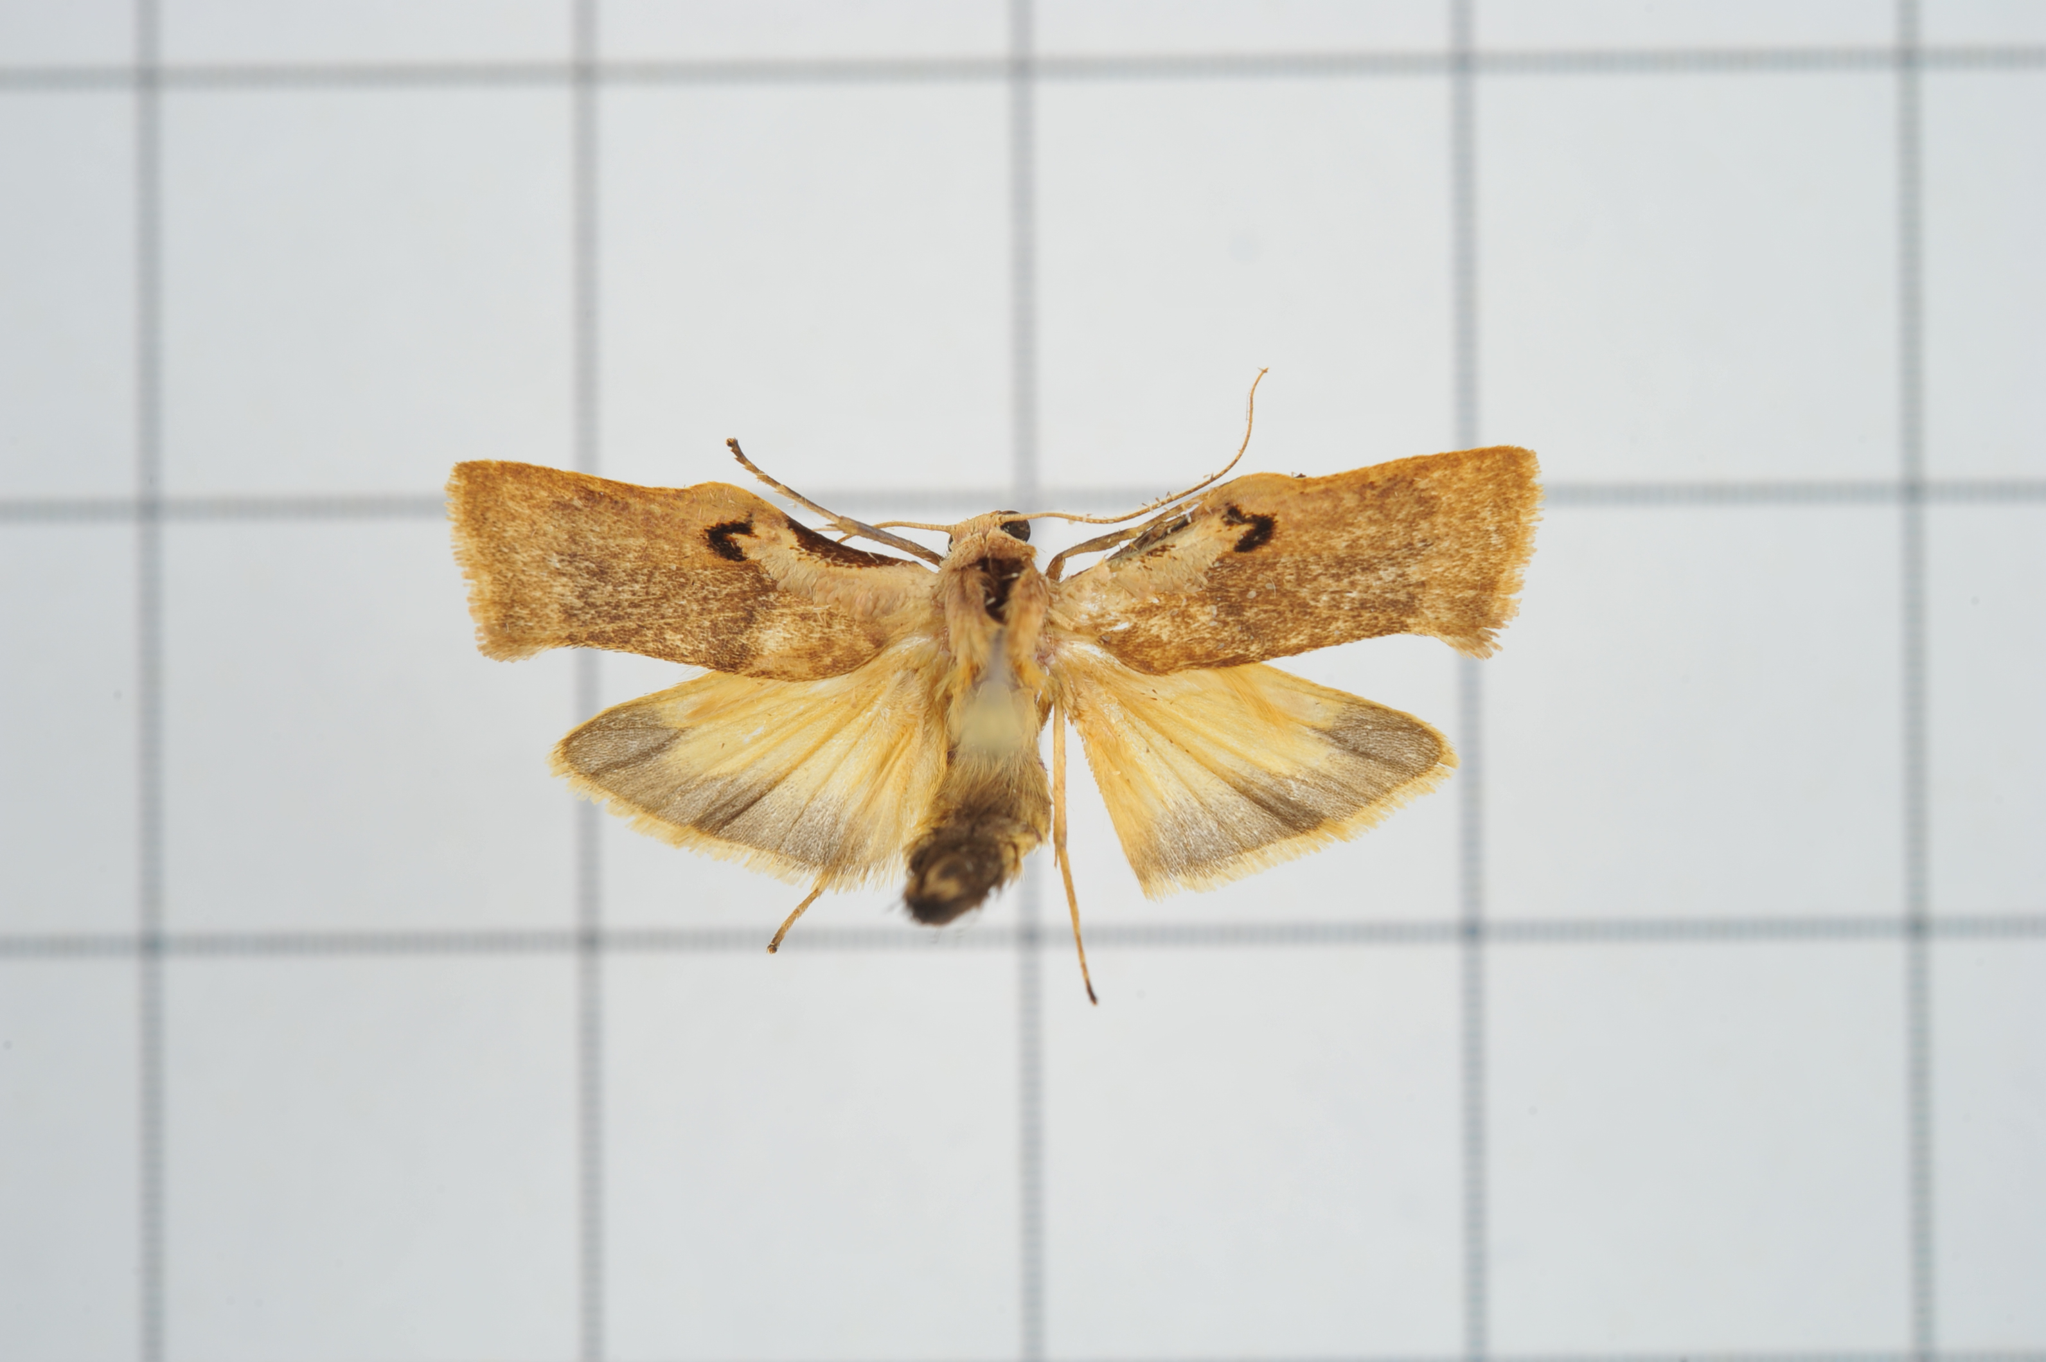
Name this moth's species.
Teulisna tumida
